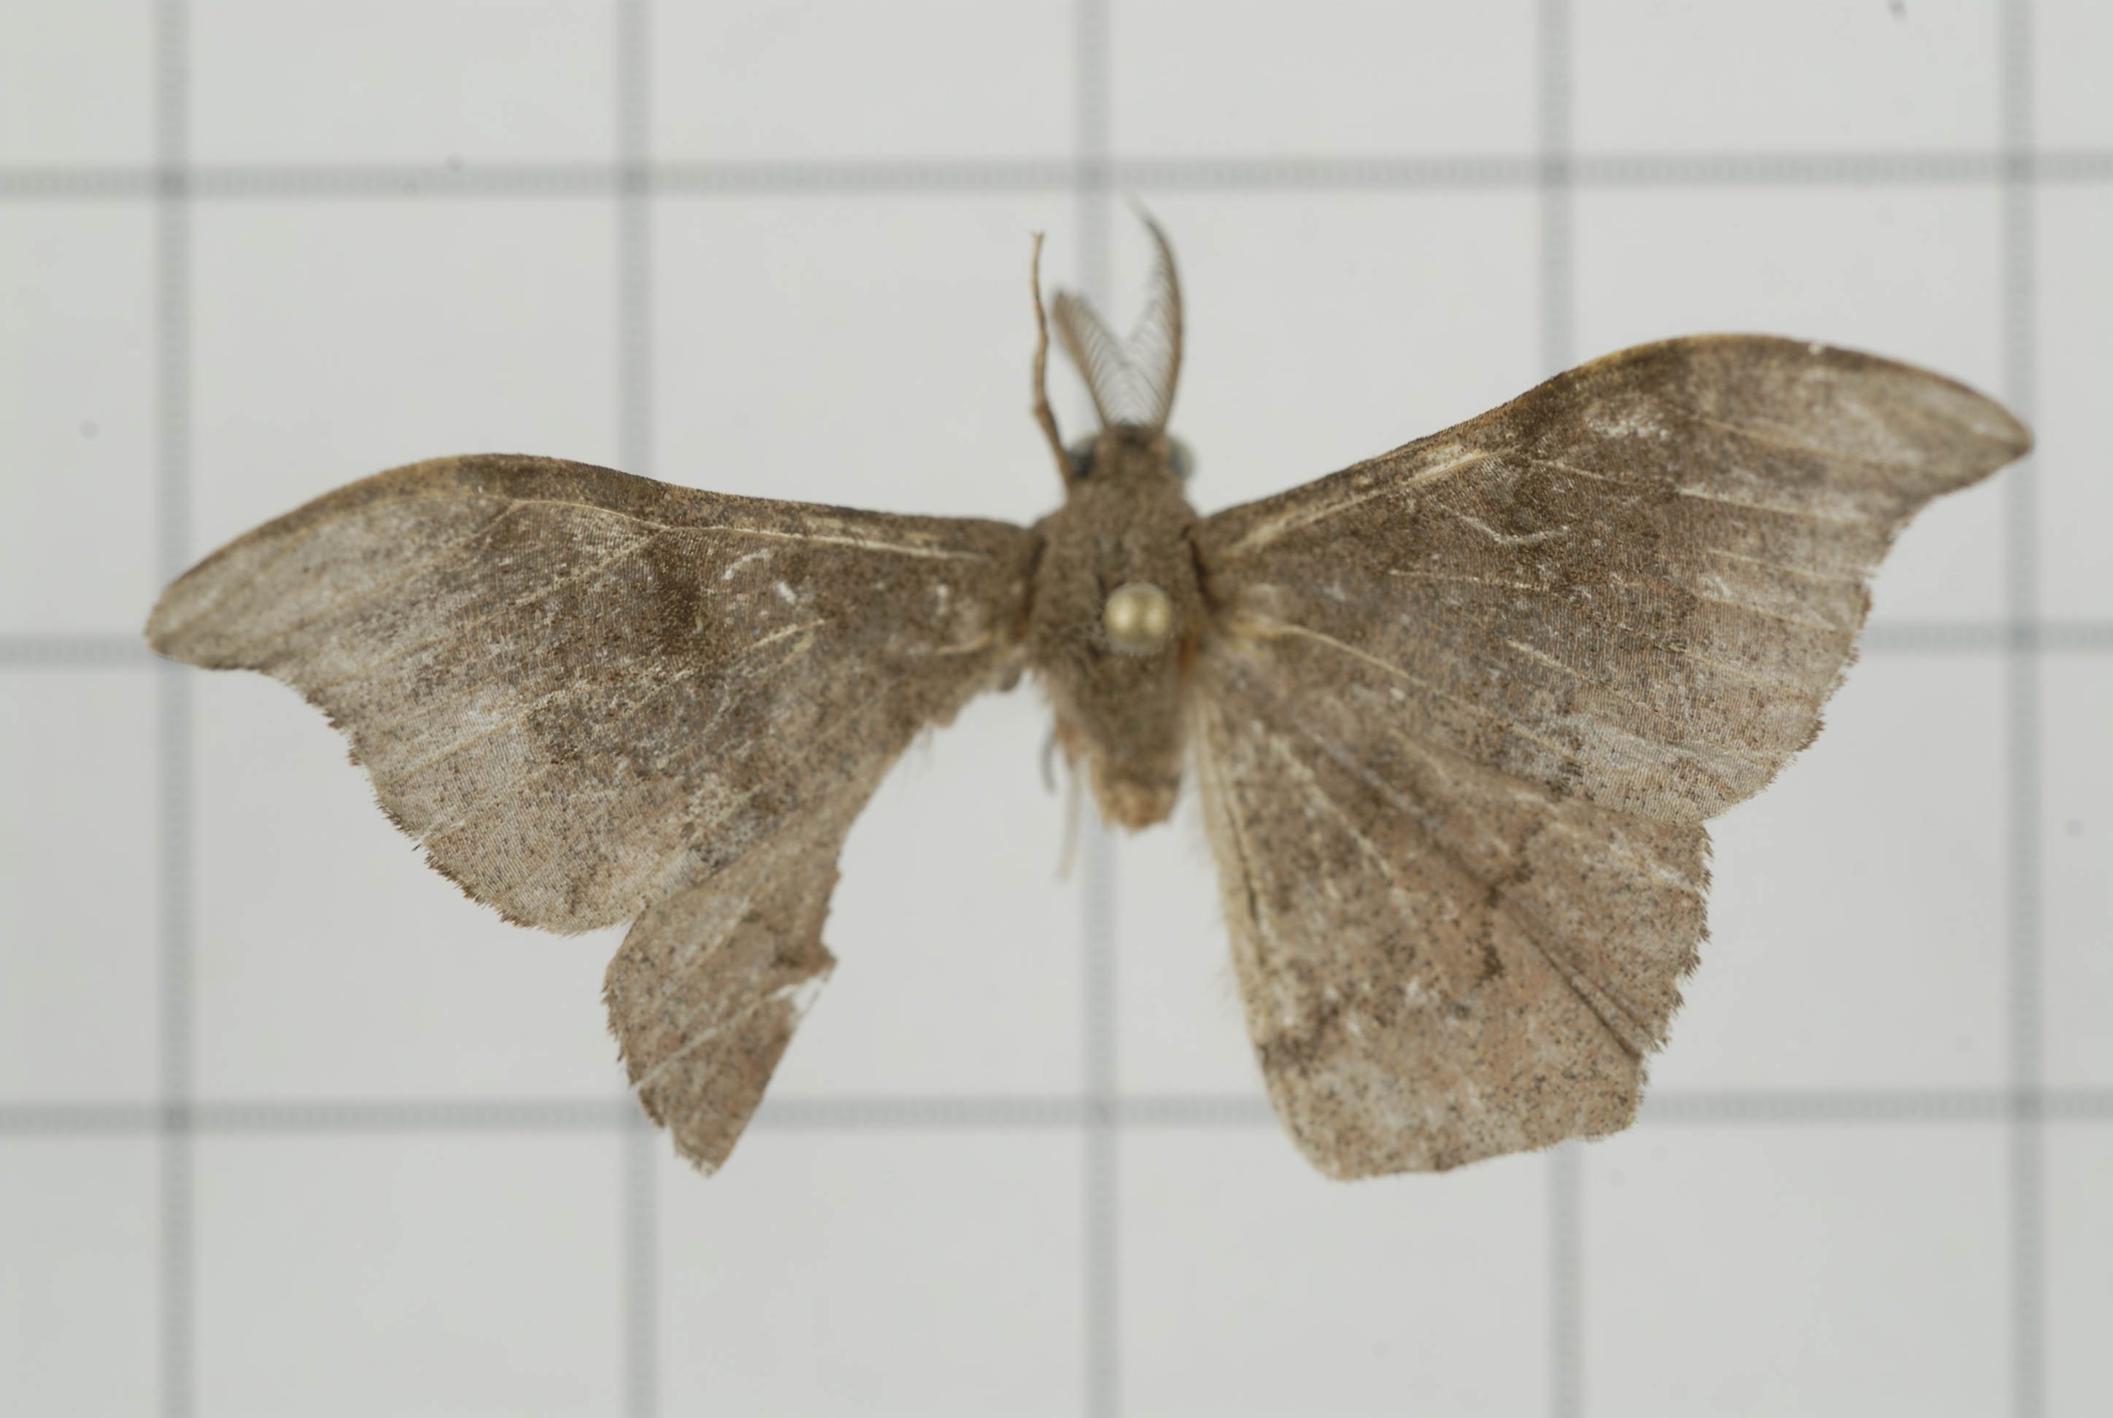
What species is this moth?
Hyposidra talaca talaca
